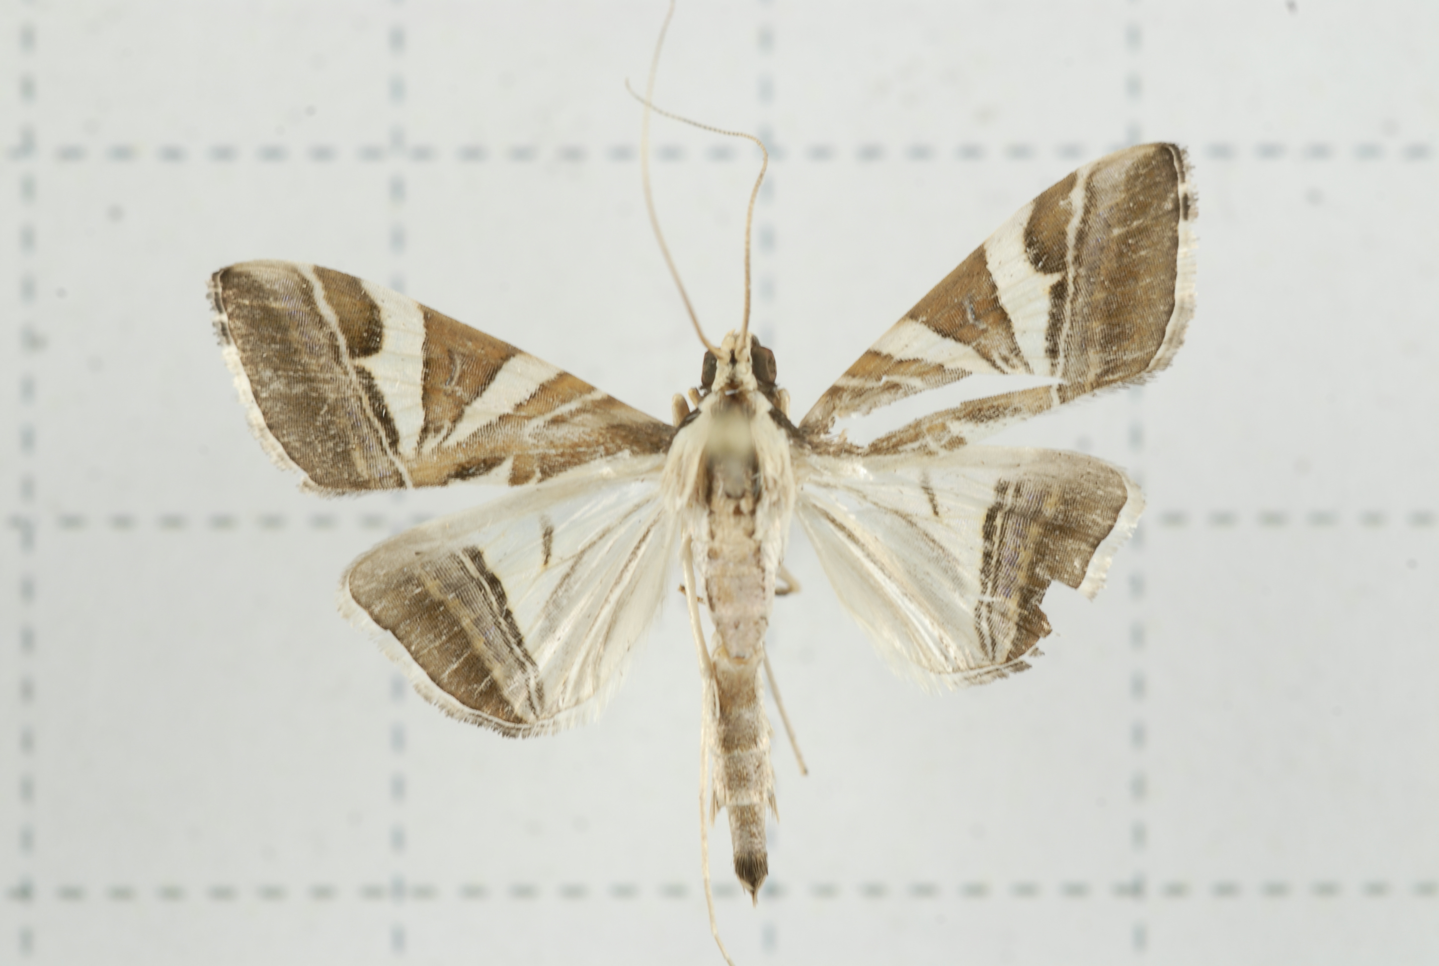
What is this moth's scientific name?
Agrioglypta itysalis
